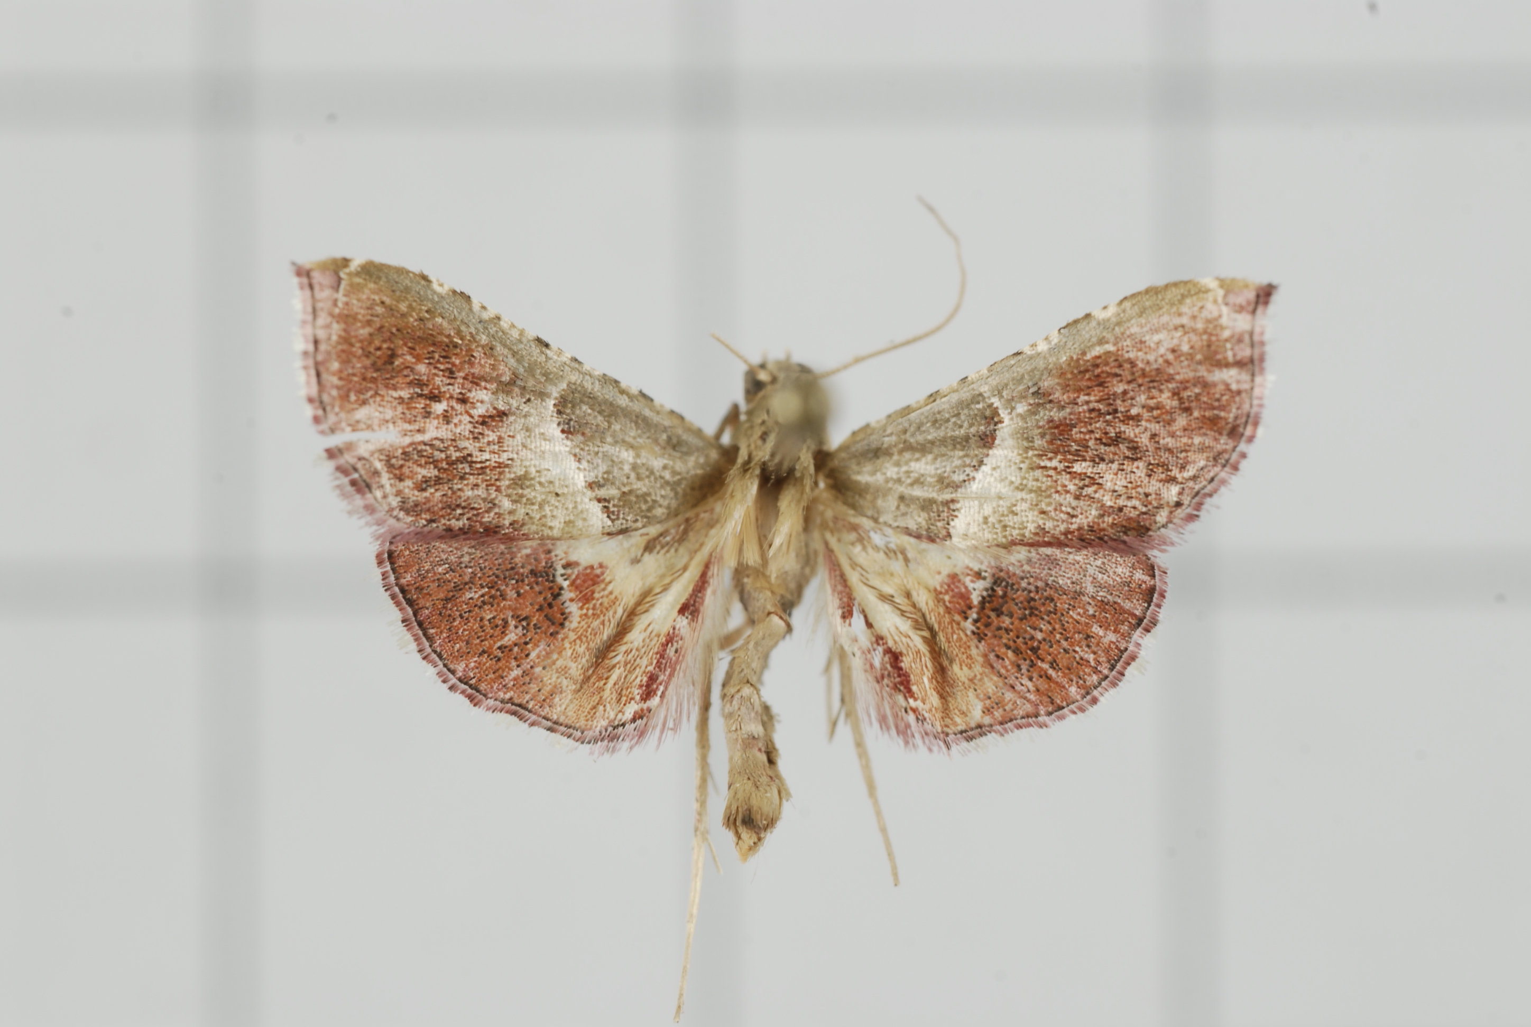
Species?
Endotricha consocia
